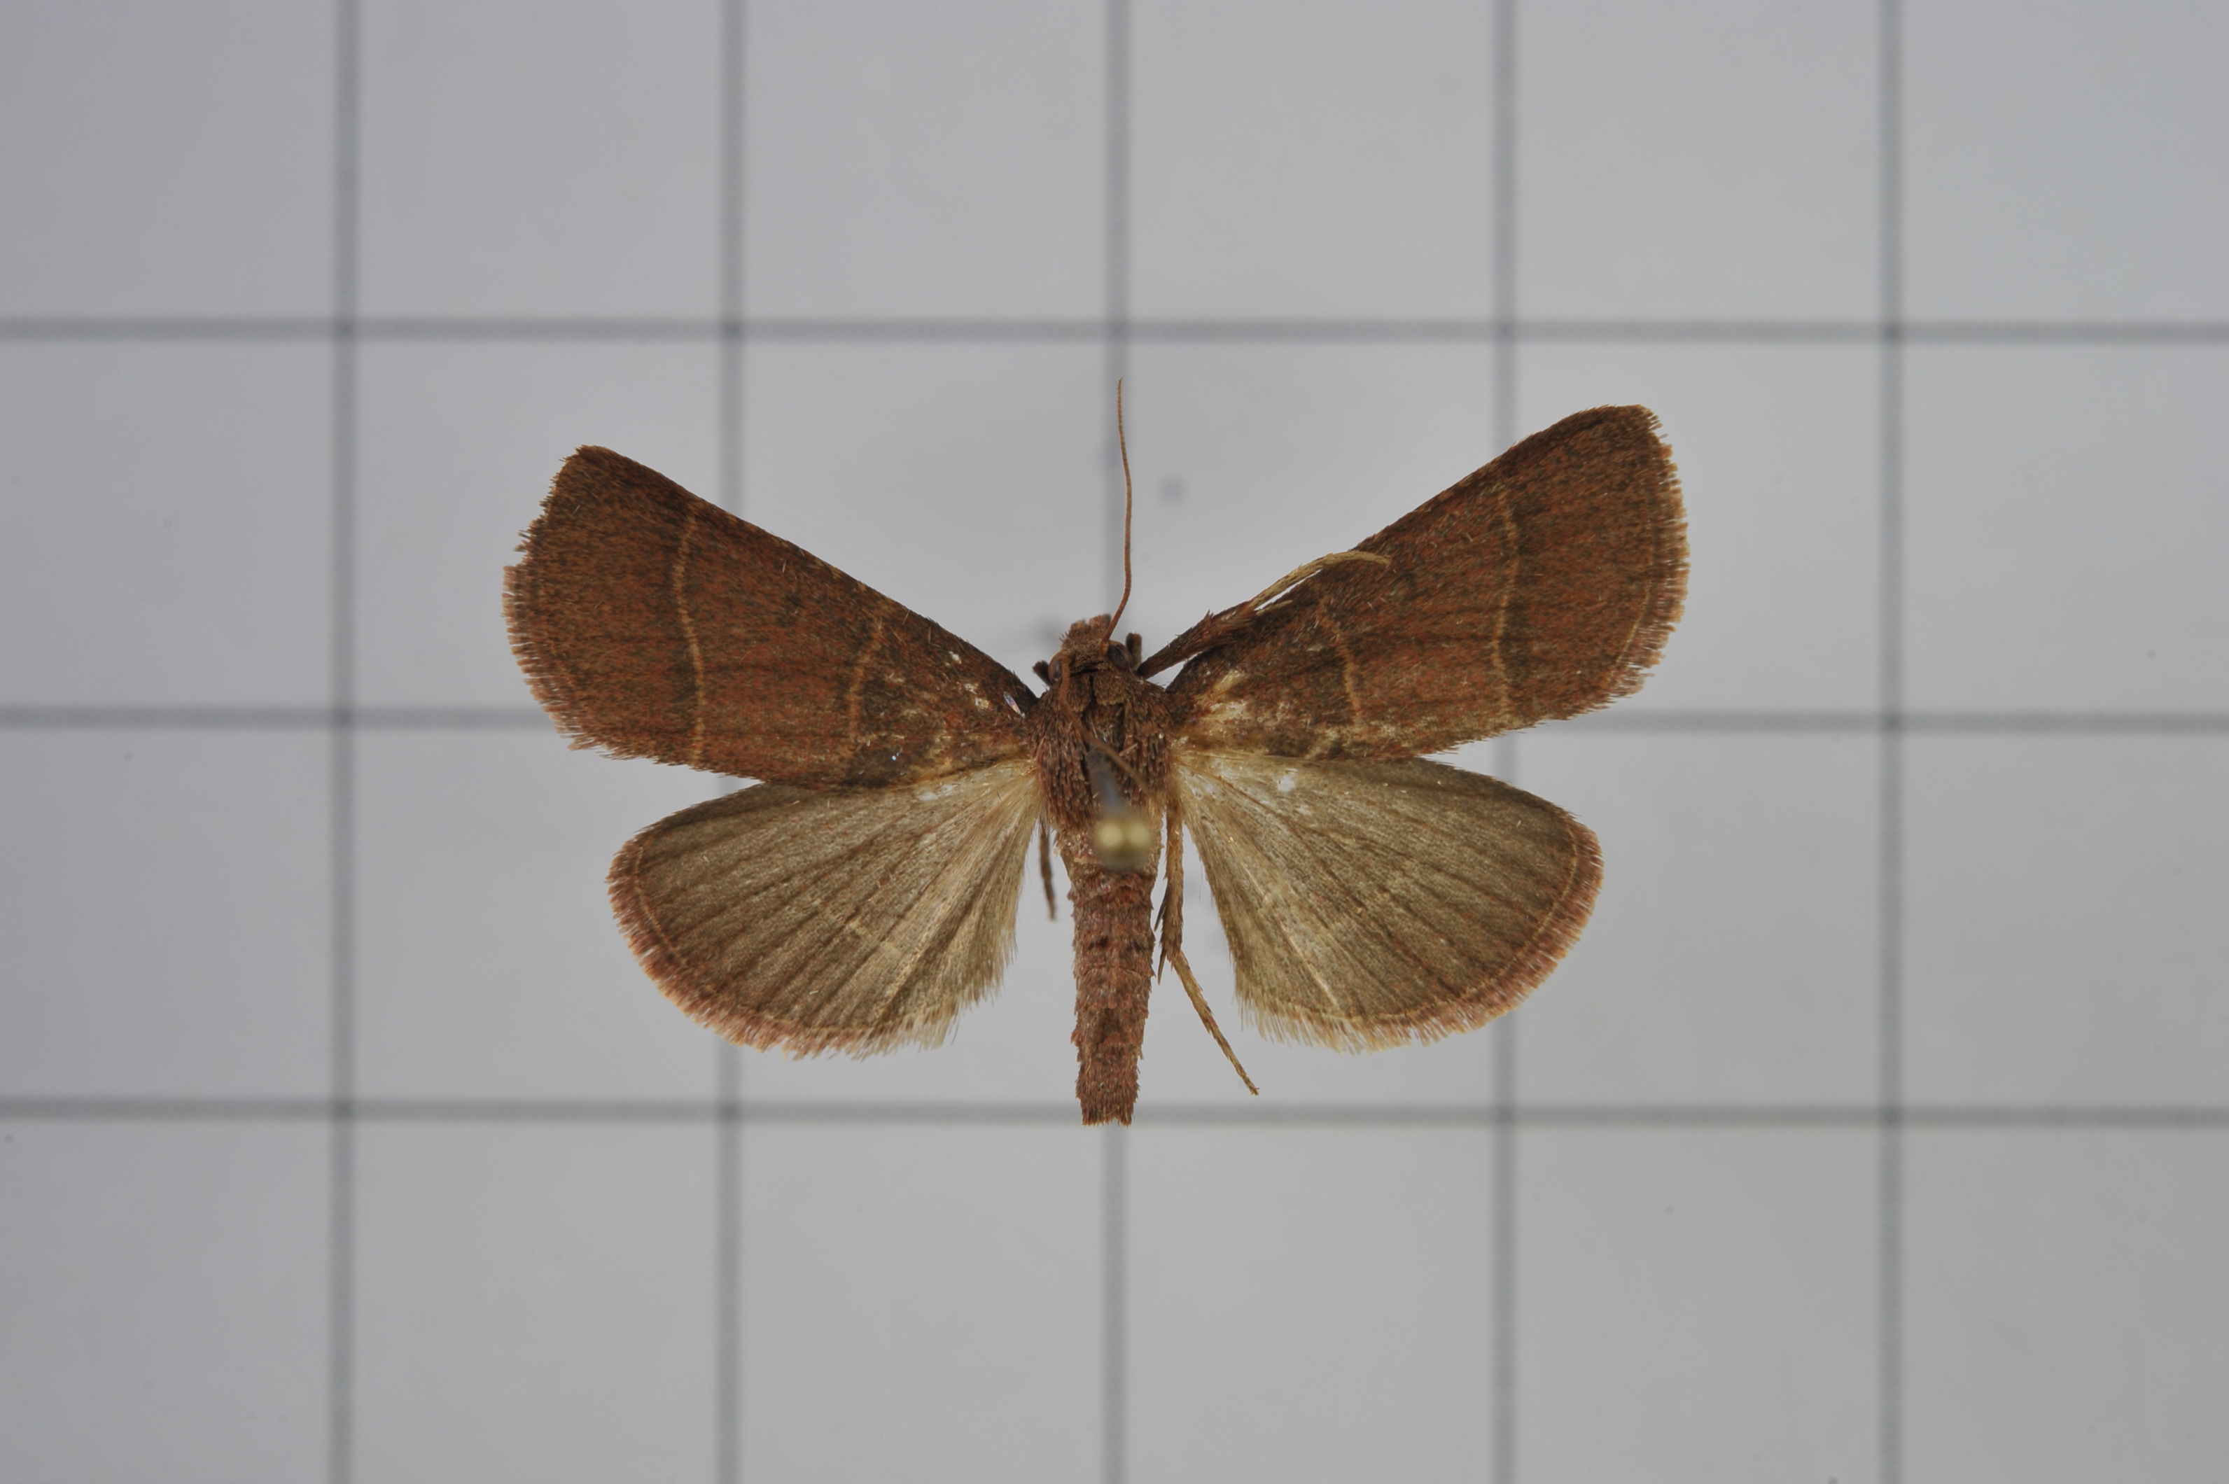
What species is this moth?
Arippara indicator
